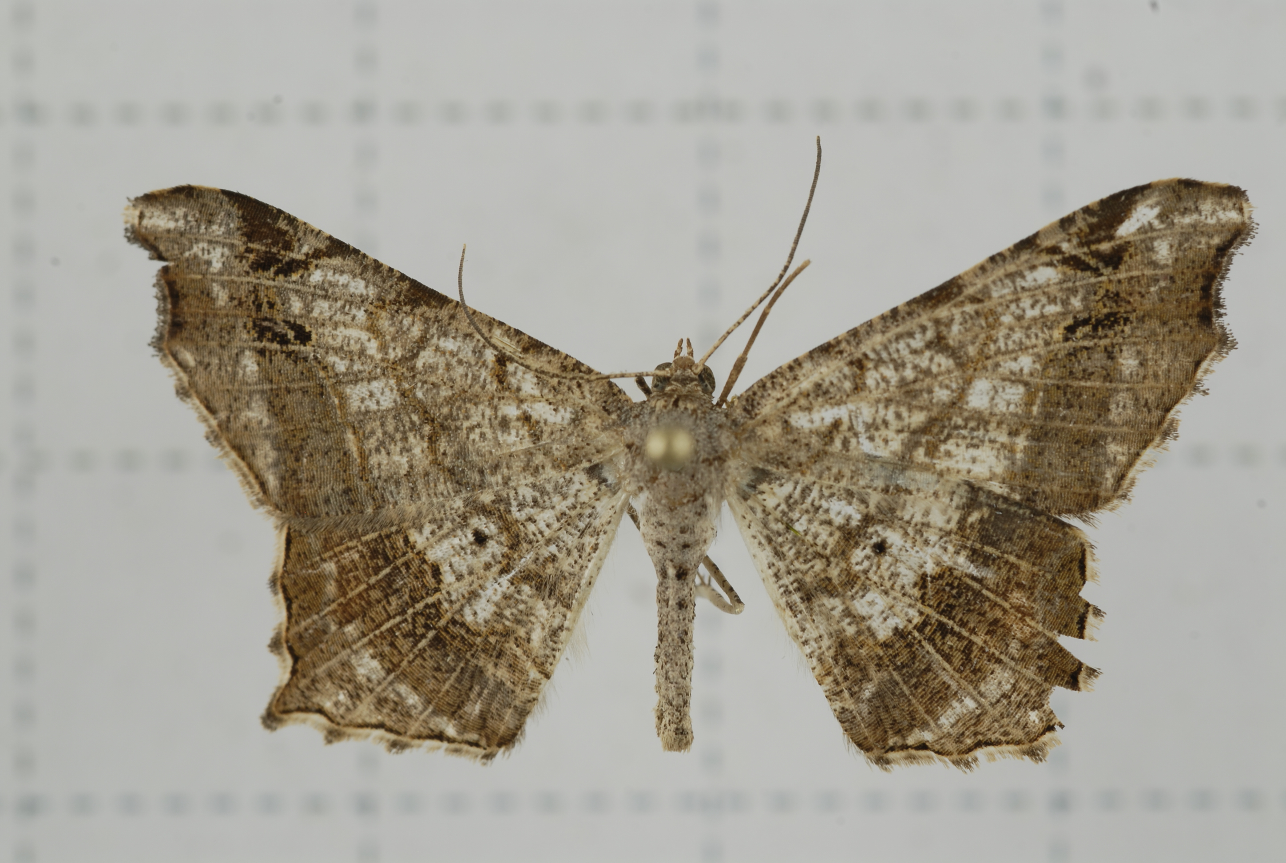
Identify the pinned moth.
Chiasmia emersaria
